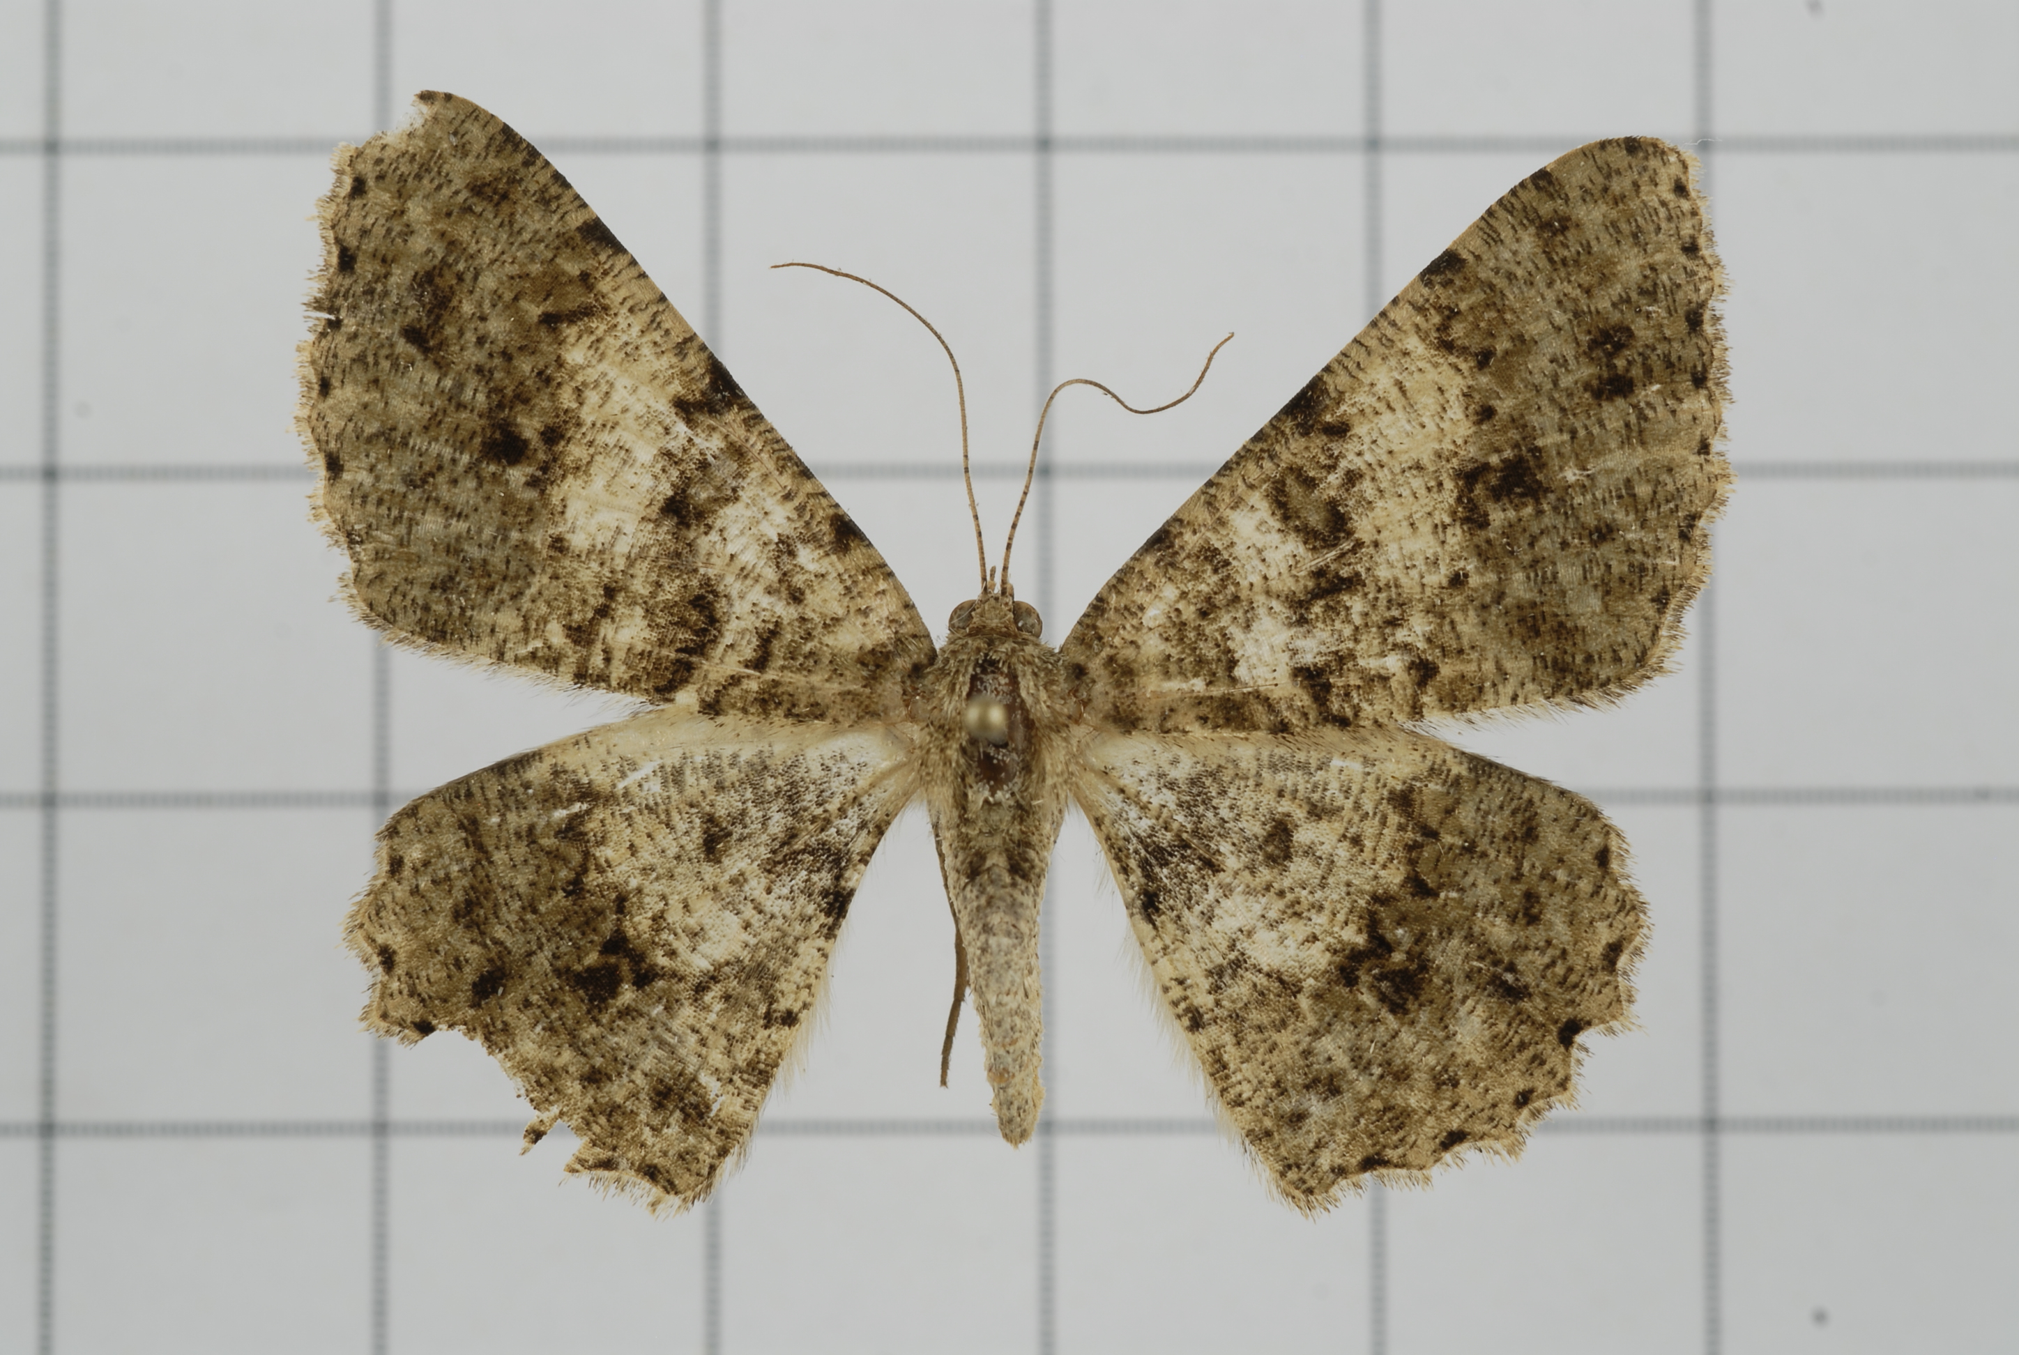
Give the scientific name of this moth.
Racotis boarmiaria
